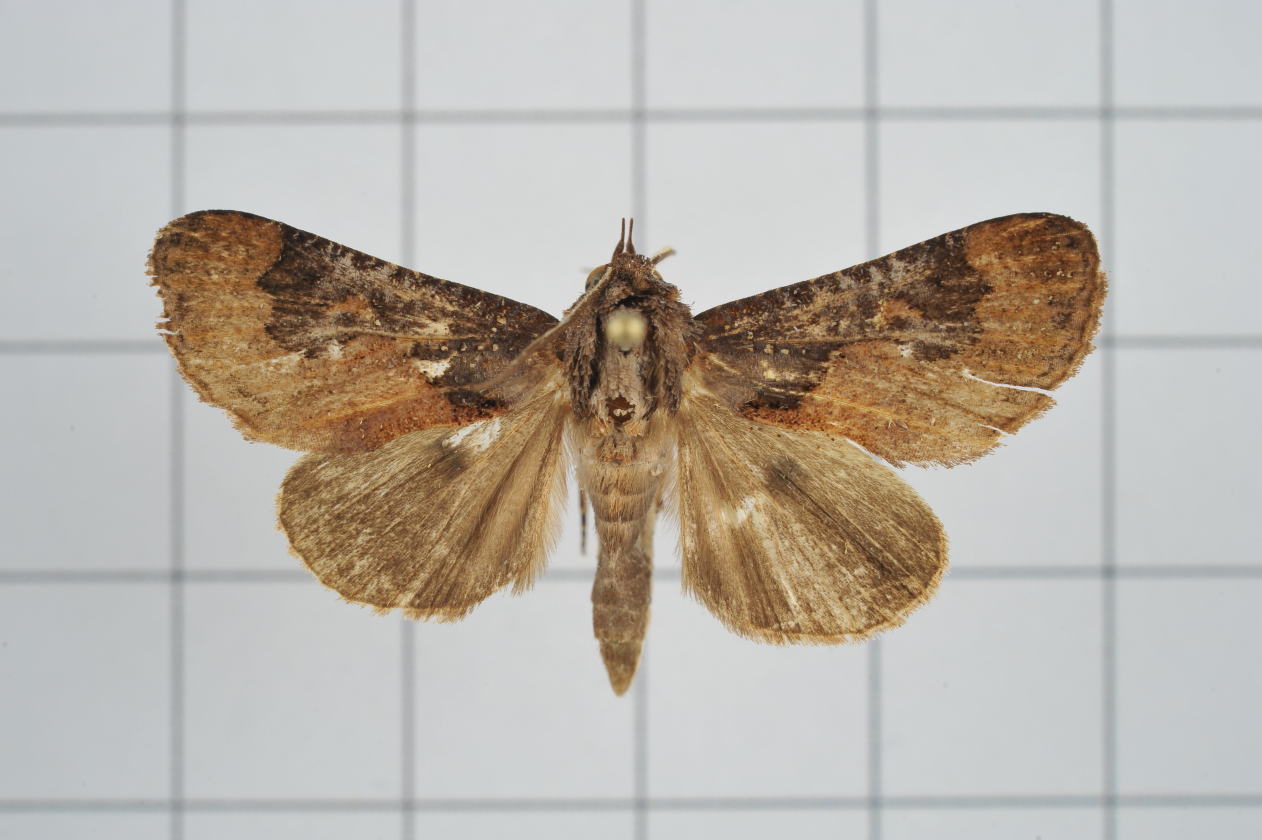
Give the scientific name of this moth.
Batracharta divisa
